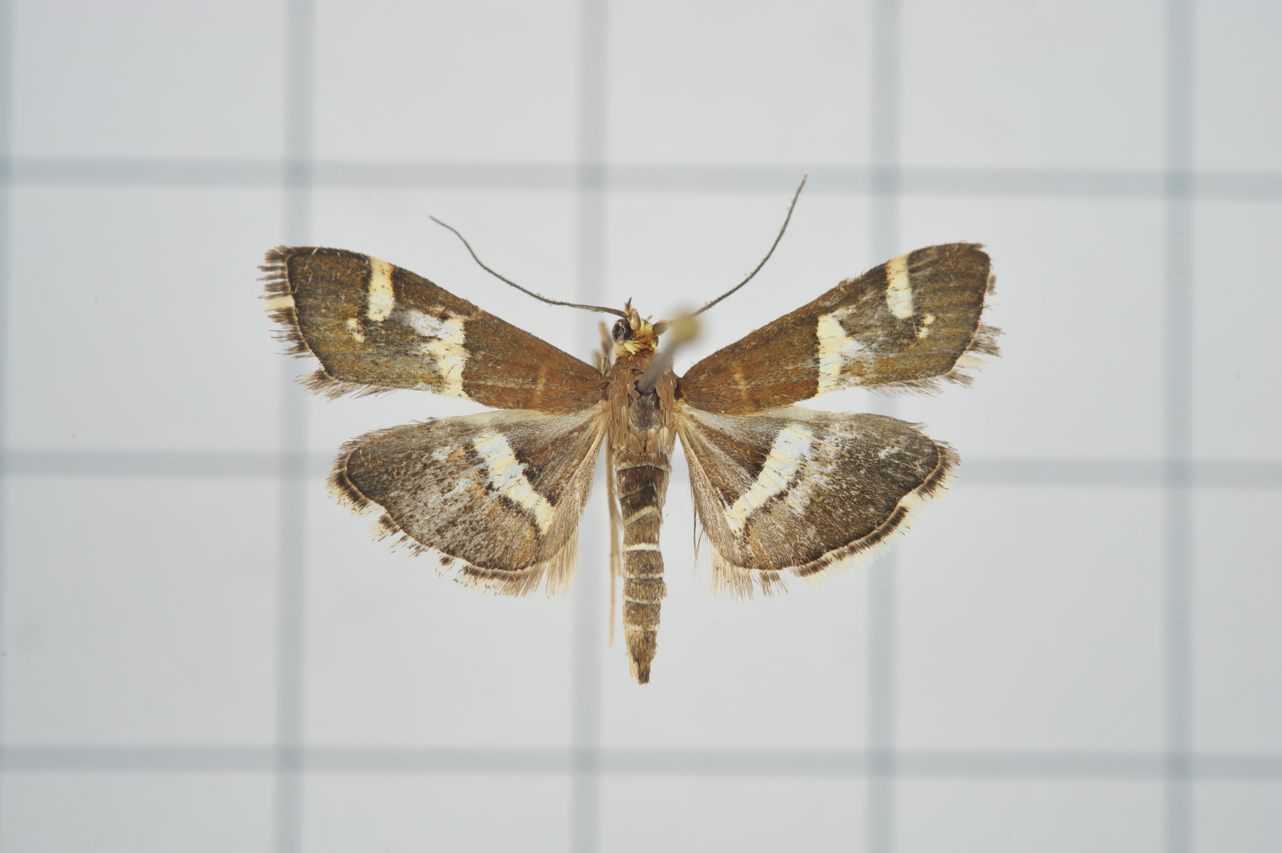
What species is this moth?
Spoladea recurvalis
